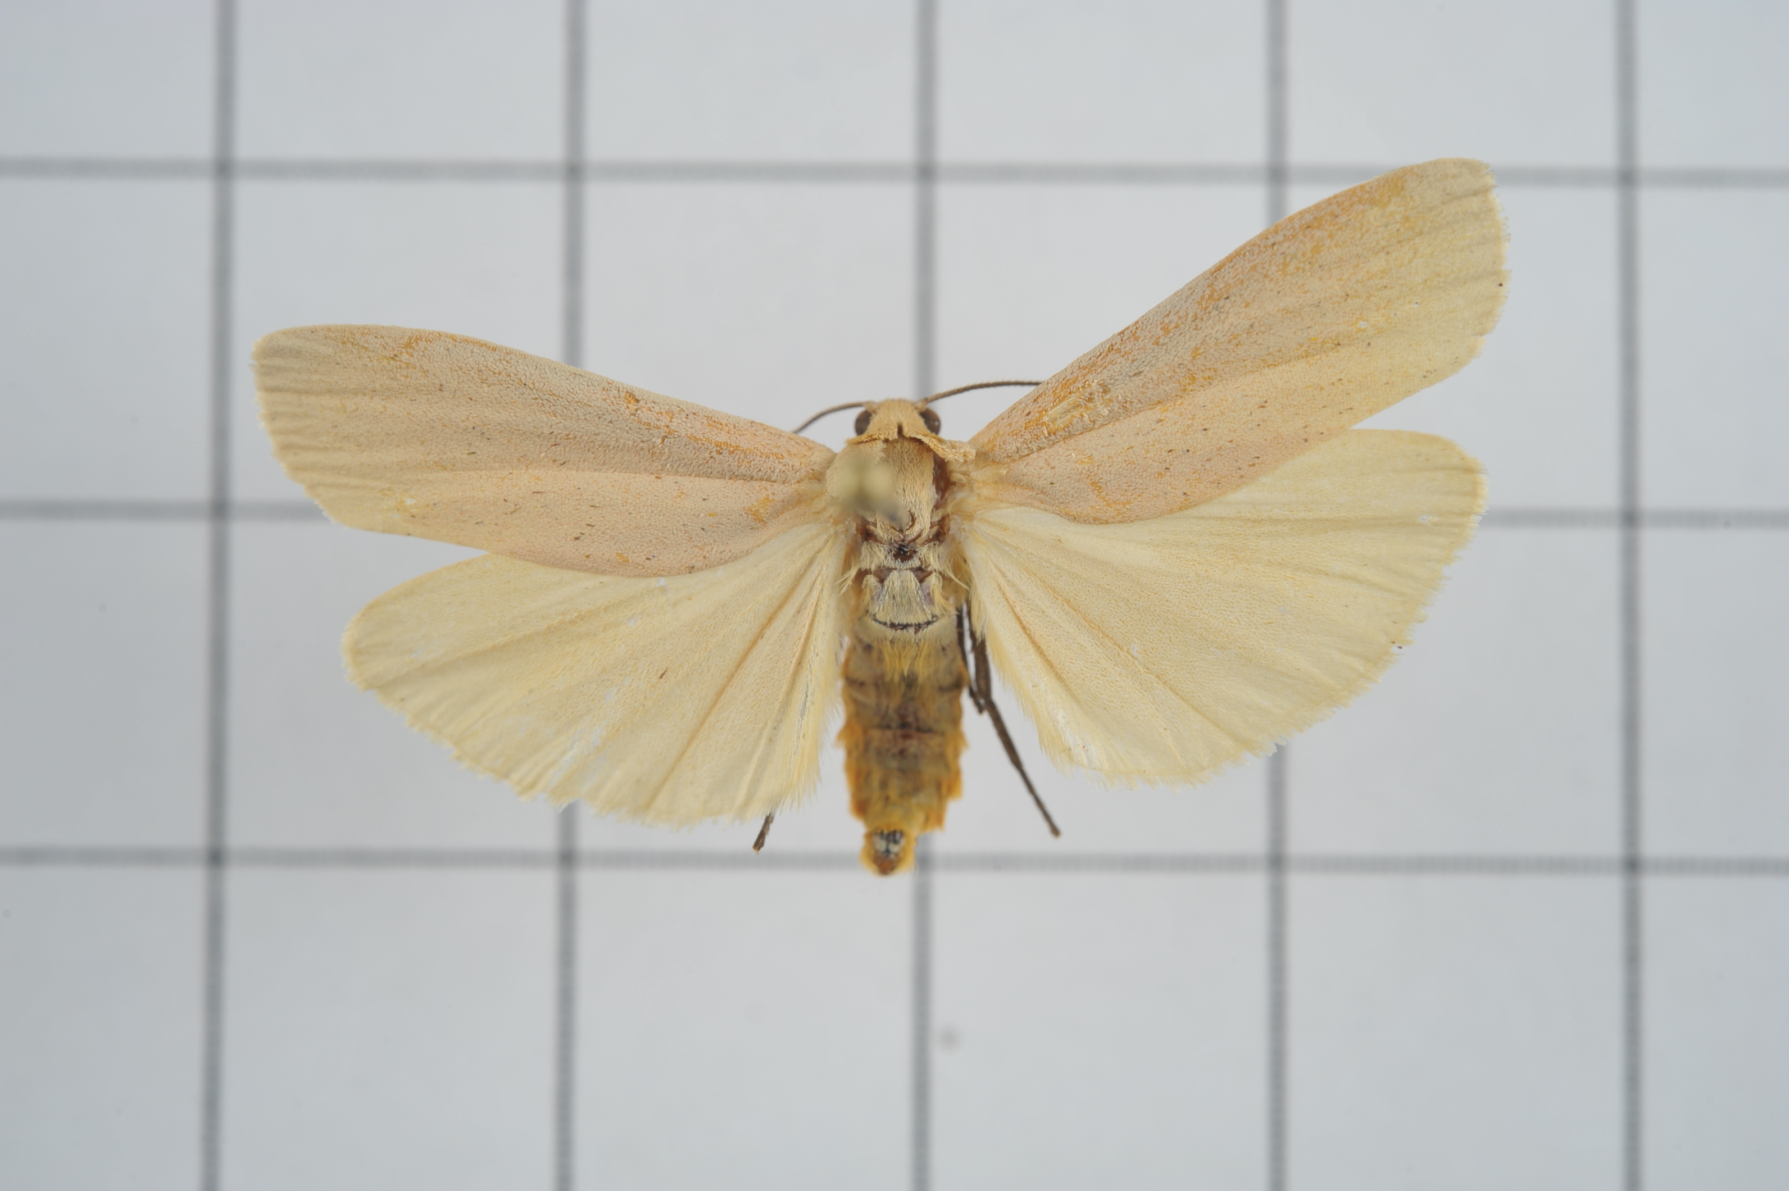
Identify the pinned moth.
Eilema ranrunensis
